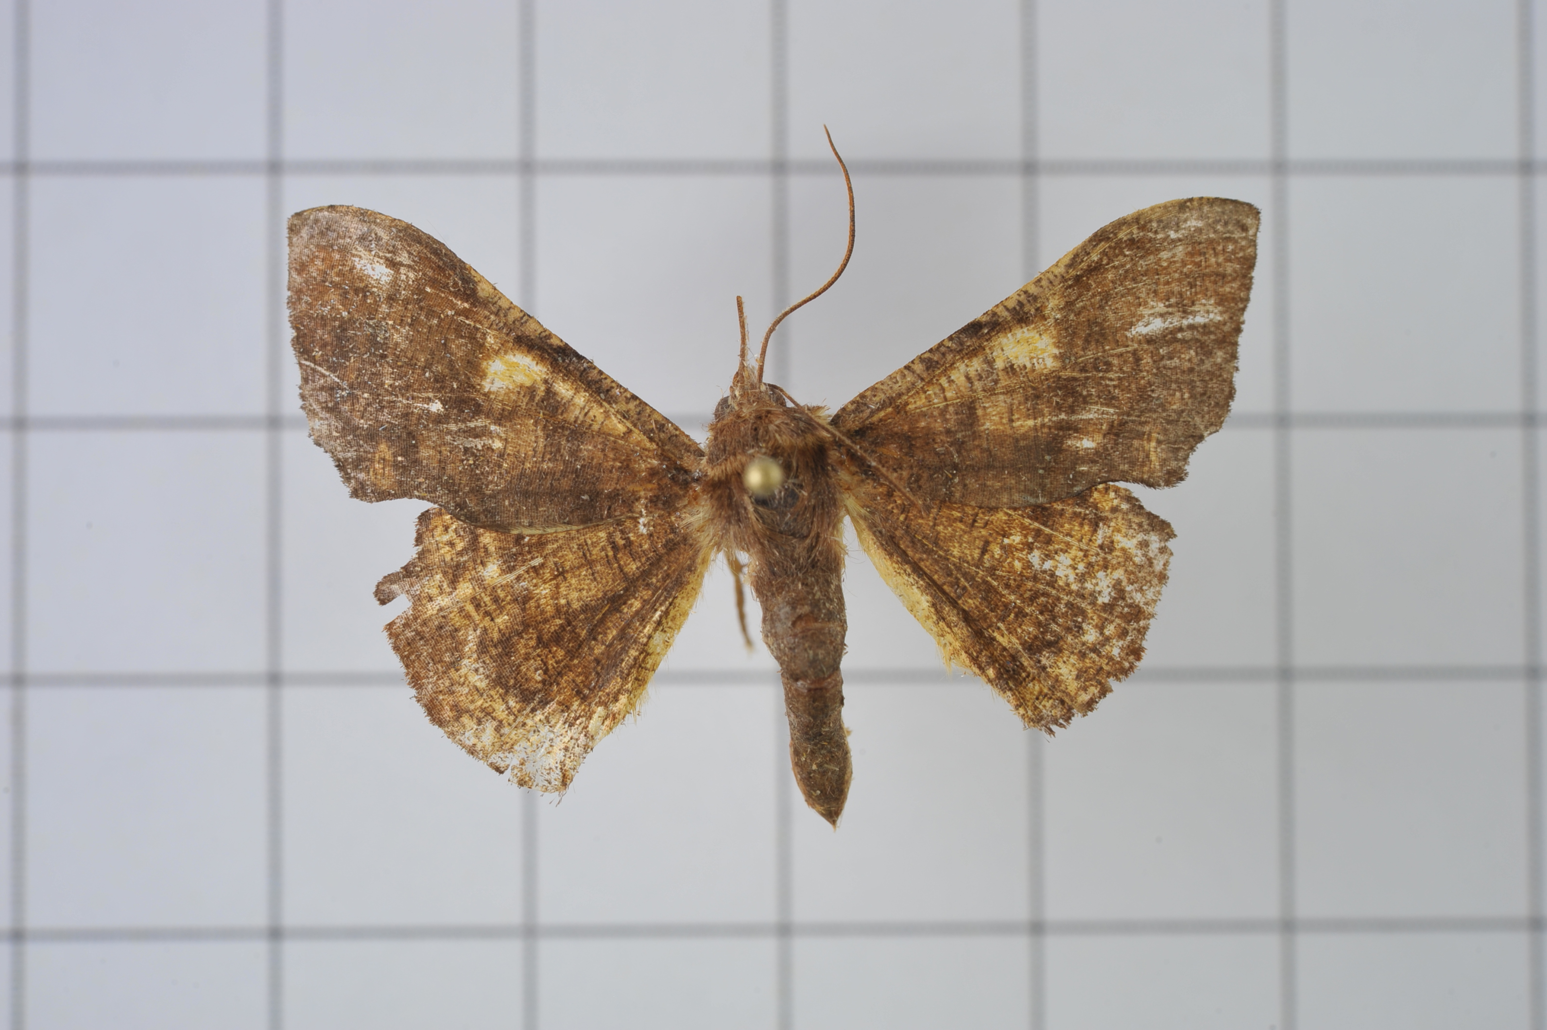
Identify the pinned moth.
Fascellina chromataria
